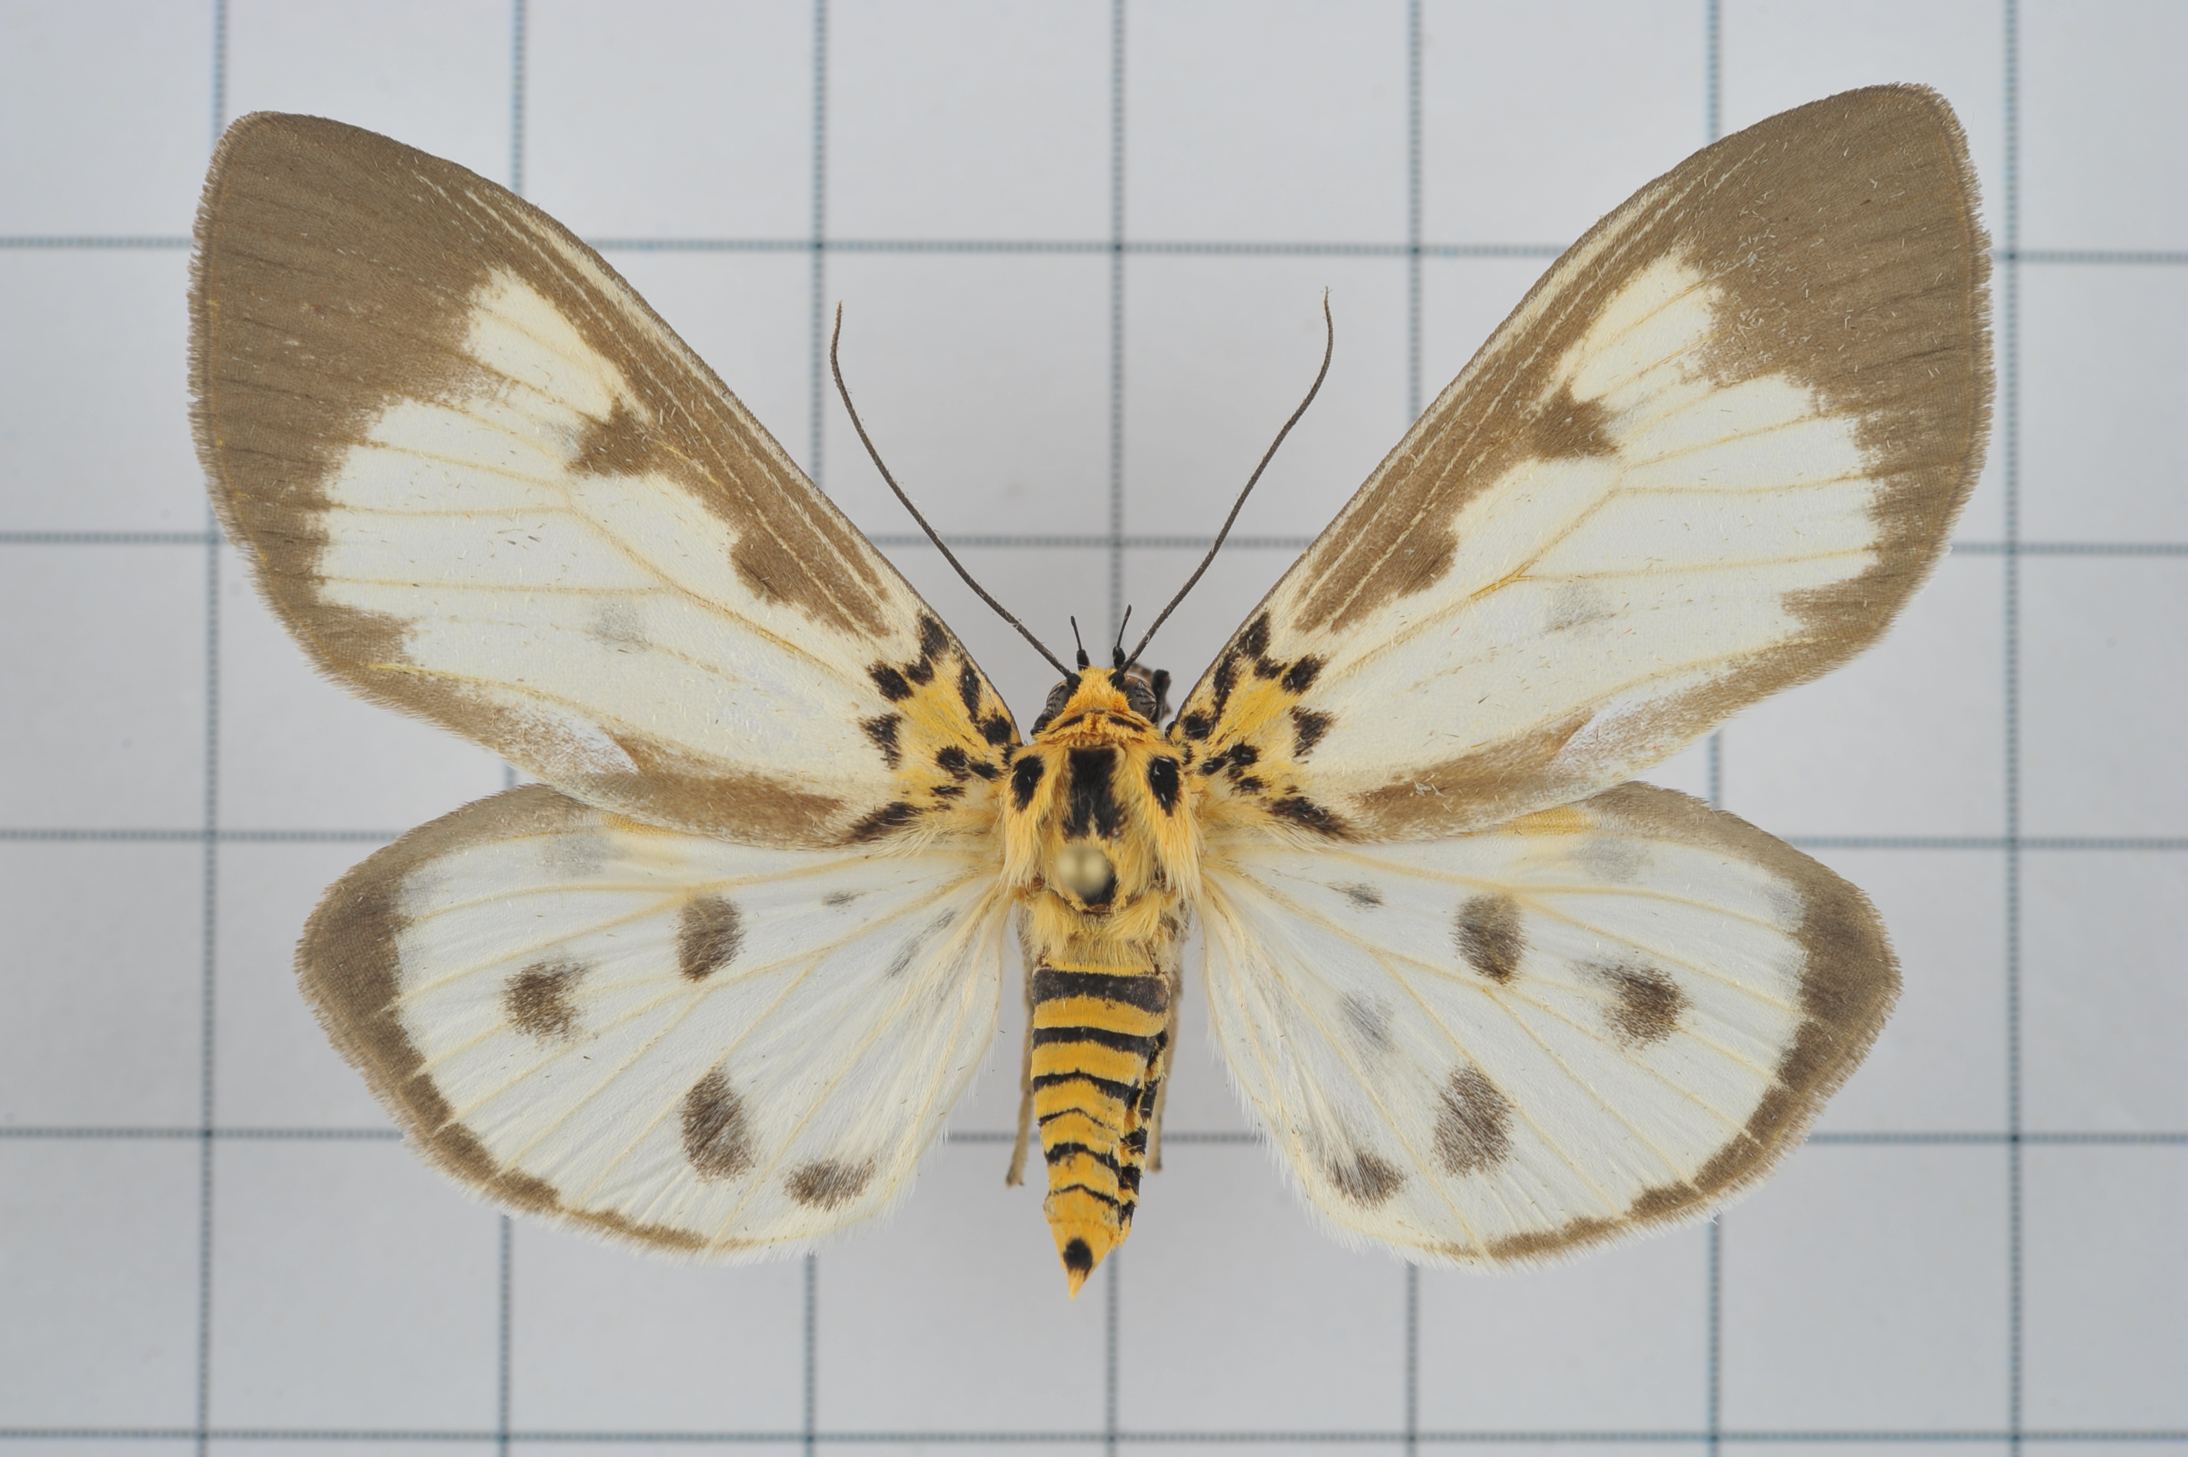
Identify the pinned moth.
Asota plana lacteata
